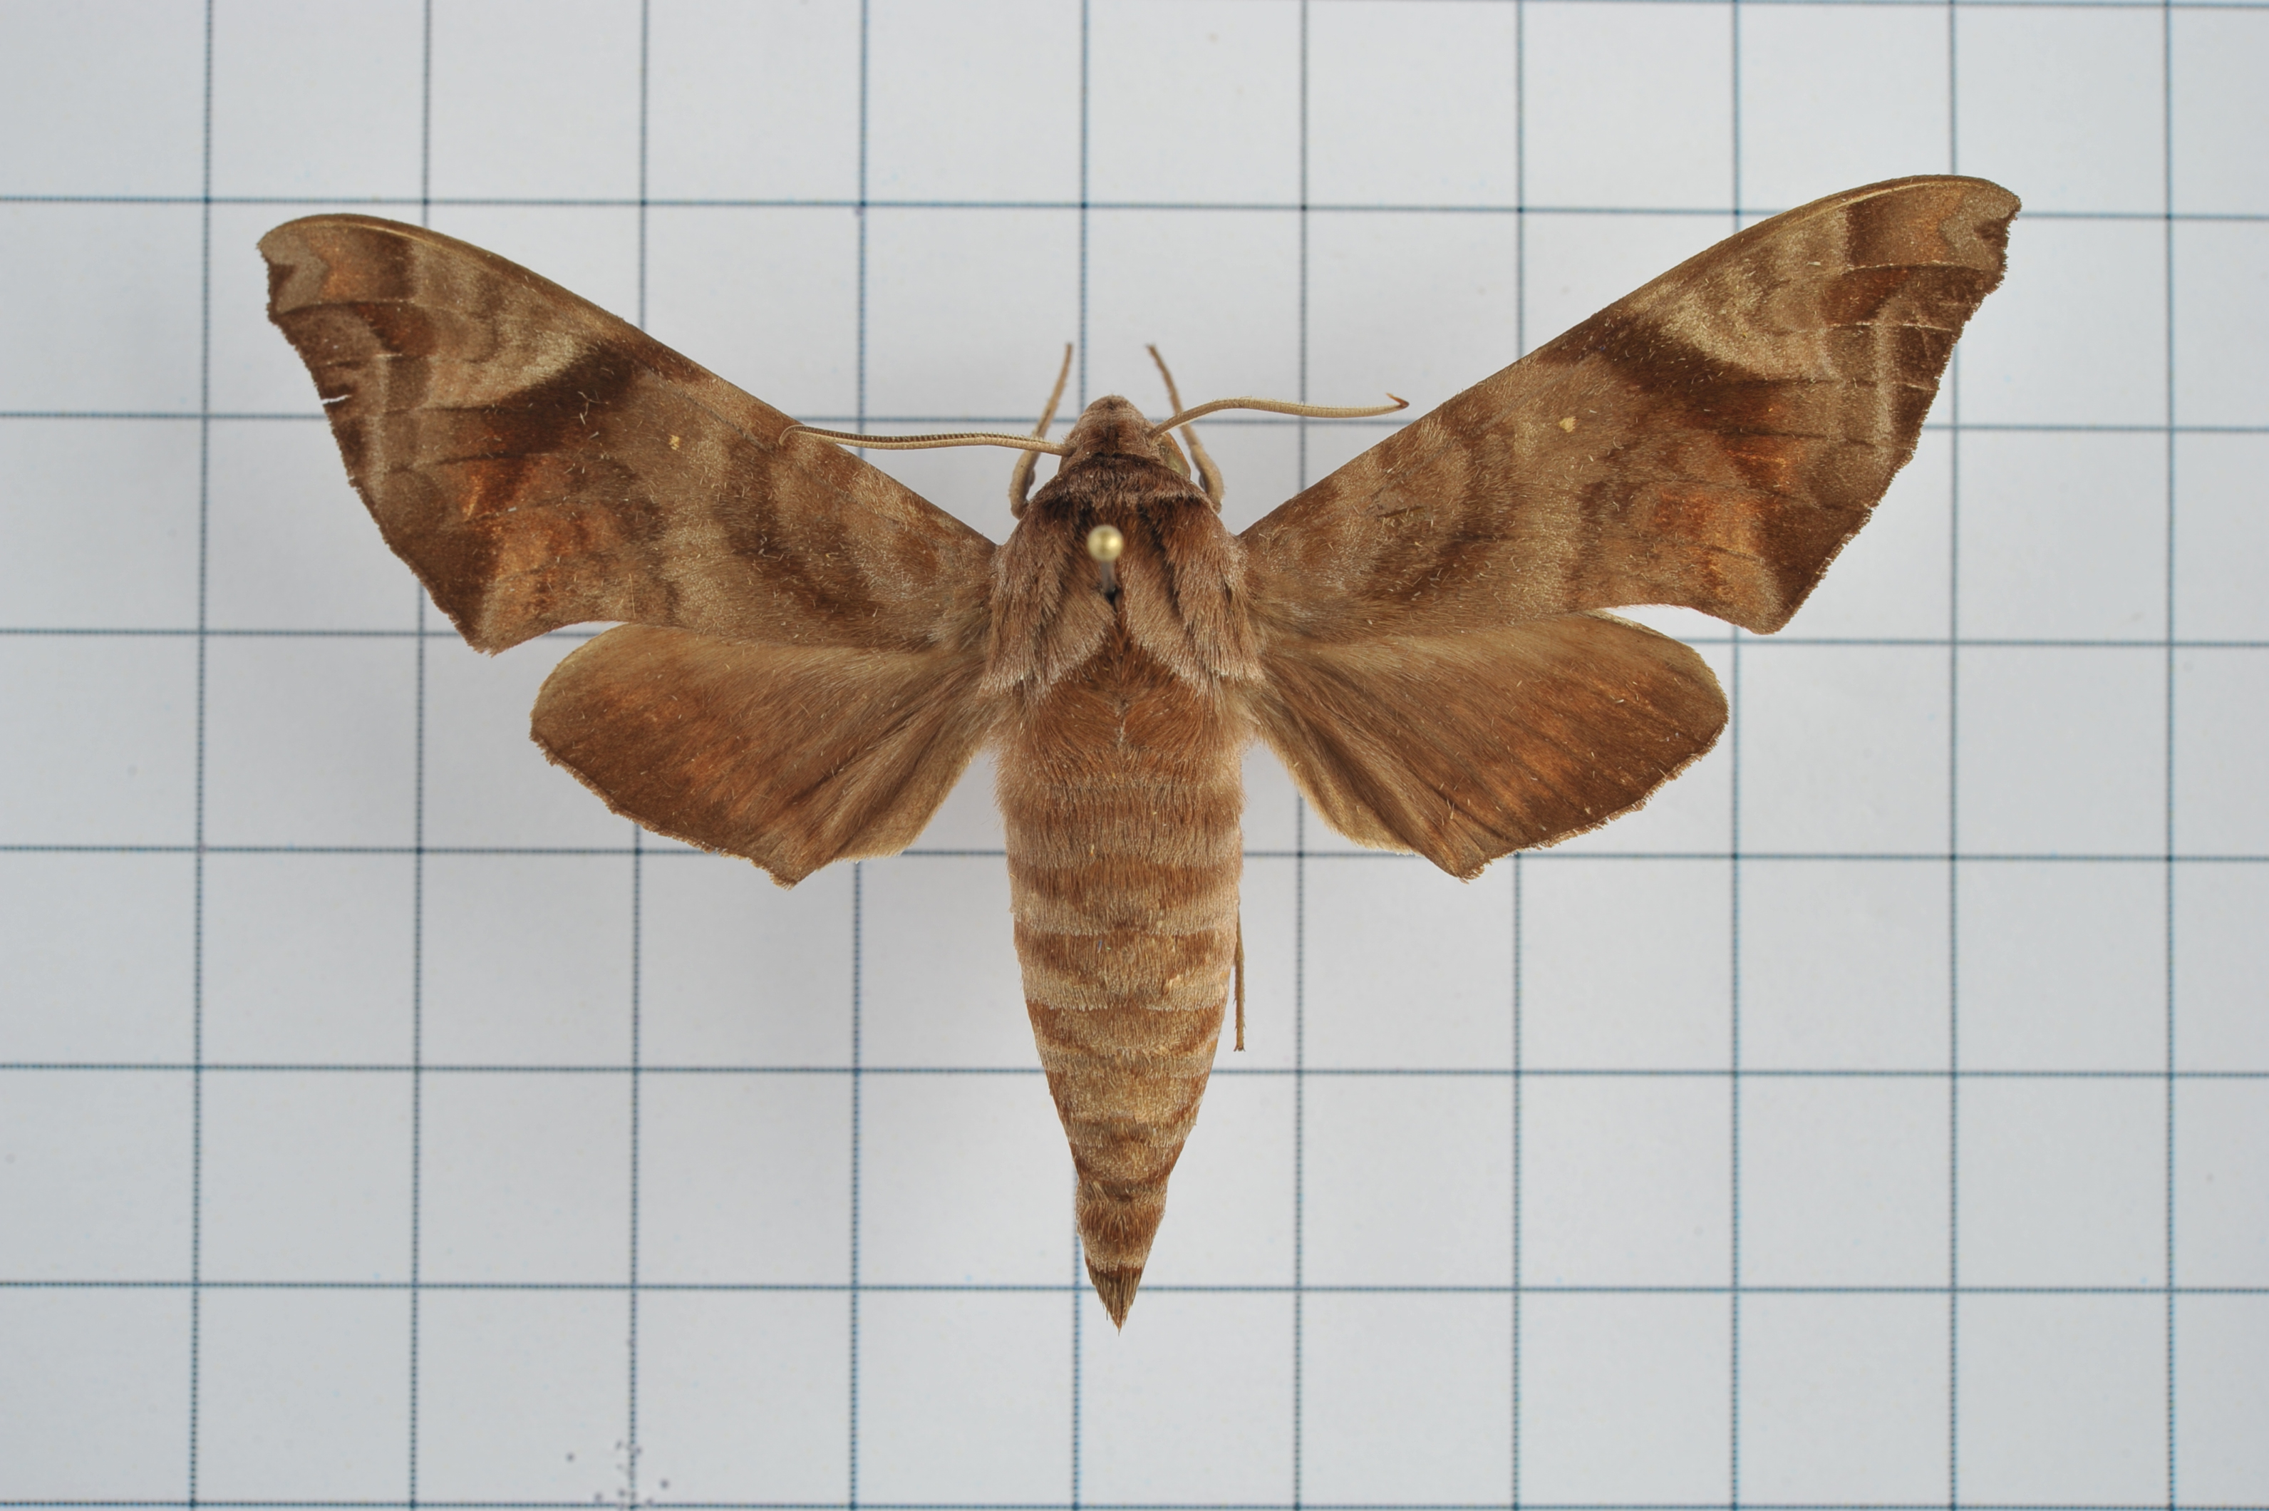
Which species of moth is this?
Acosmeryx castanea
